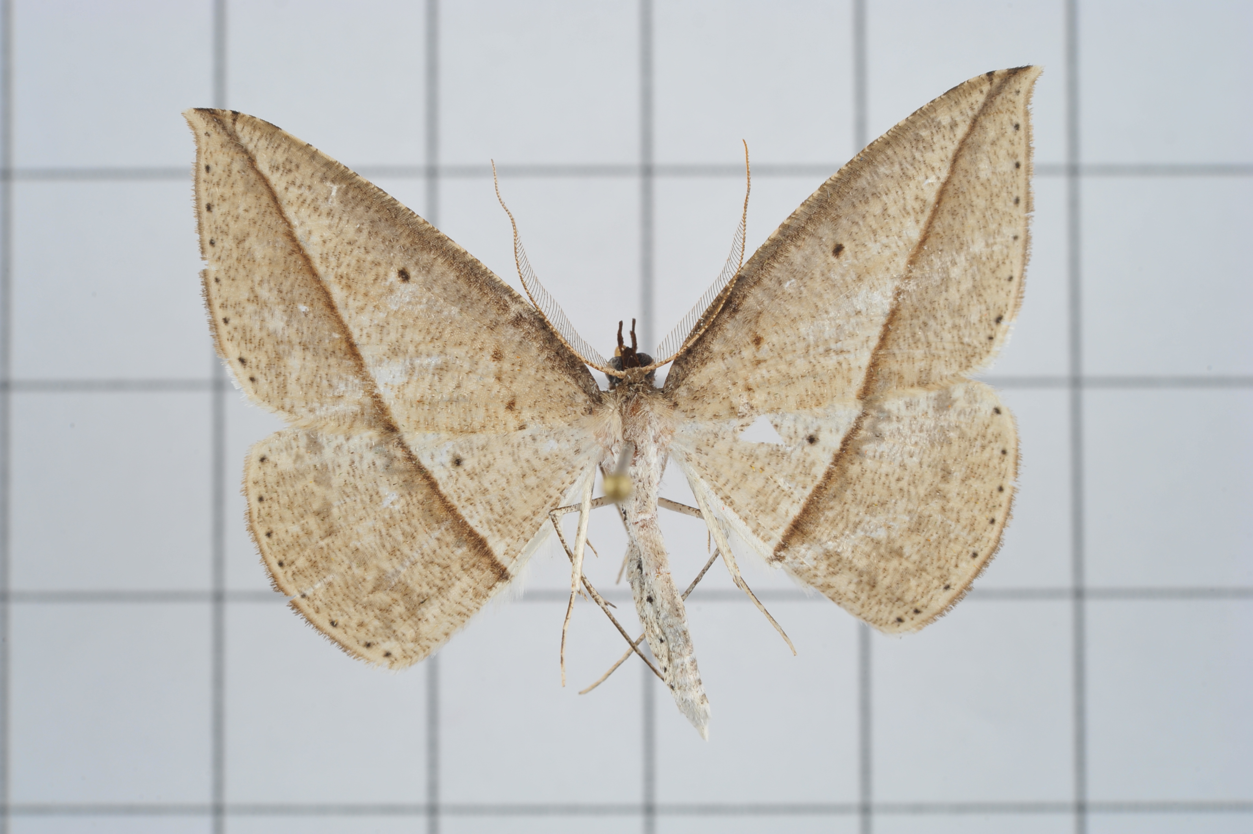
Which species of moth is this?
Heteralex aspersa formosana
